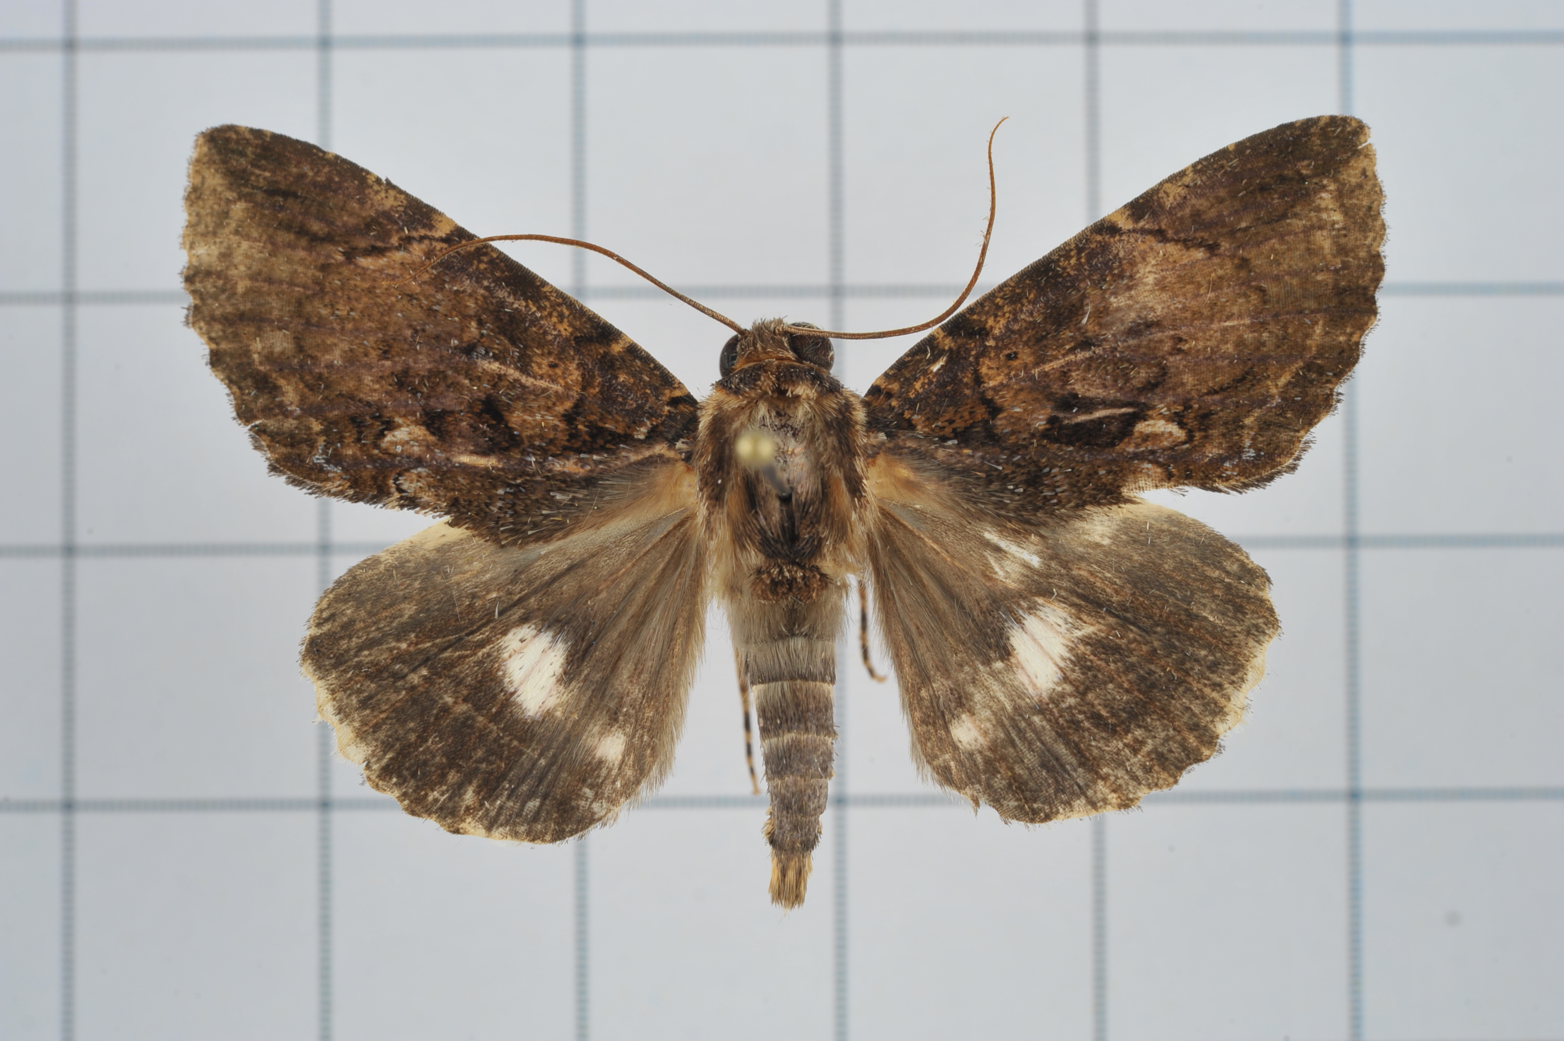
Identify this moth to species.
Ercheia cyllaria
